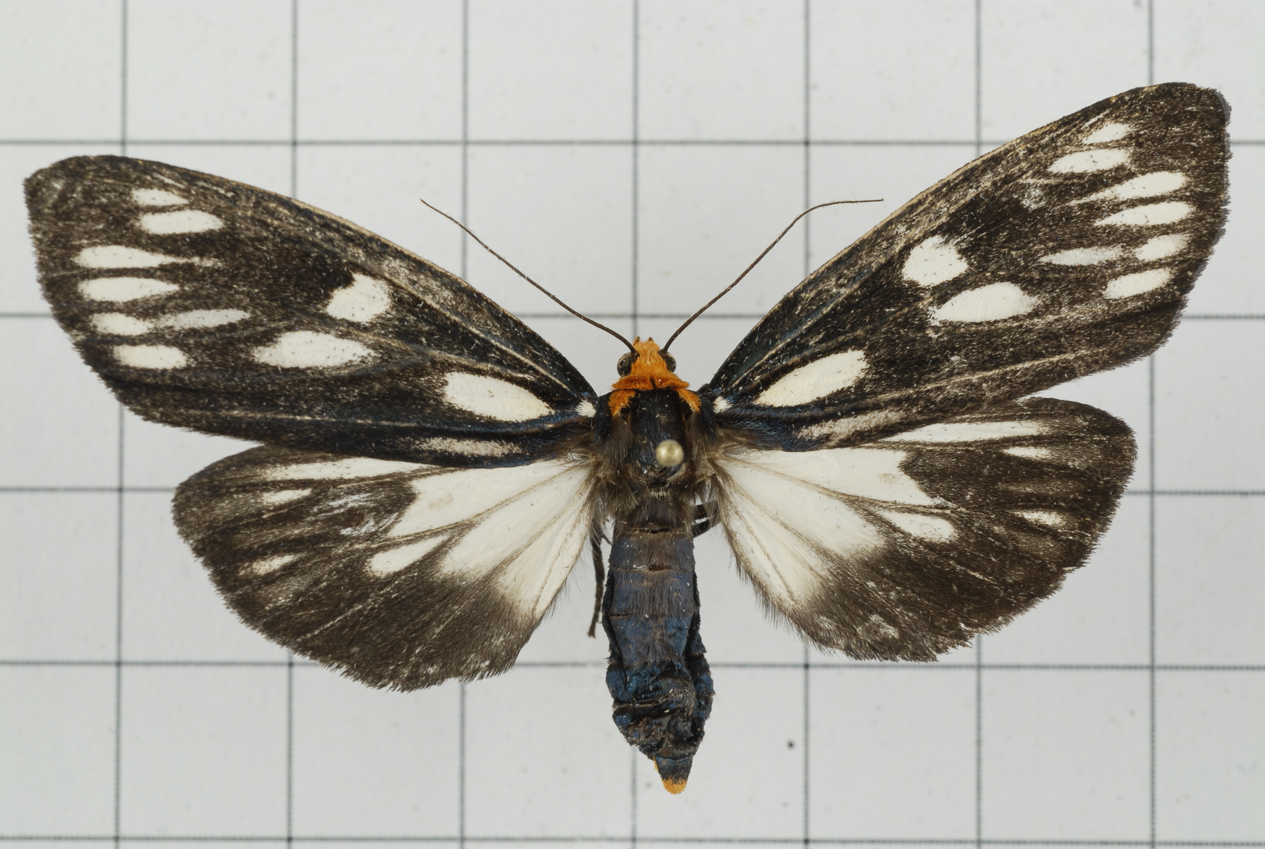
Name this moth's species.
Macrobrochis gigas
